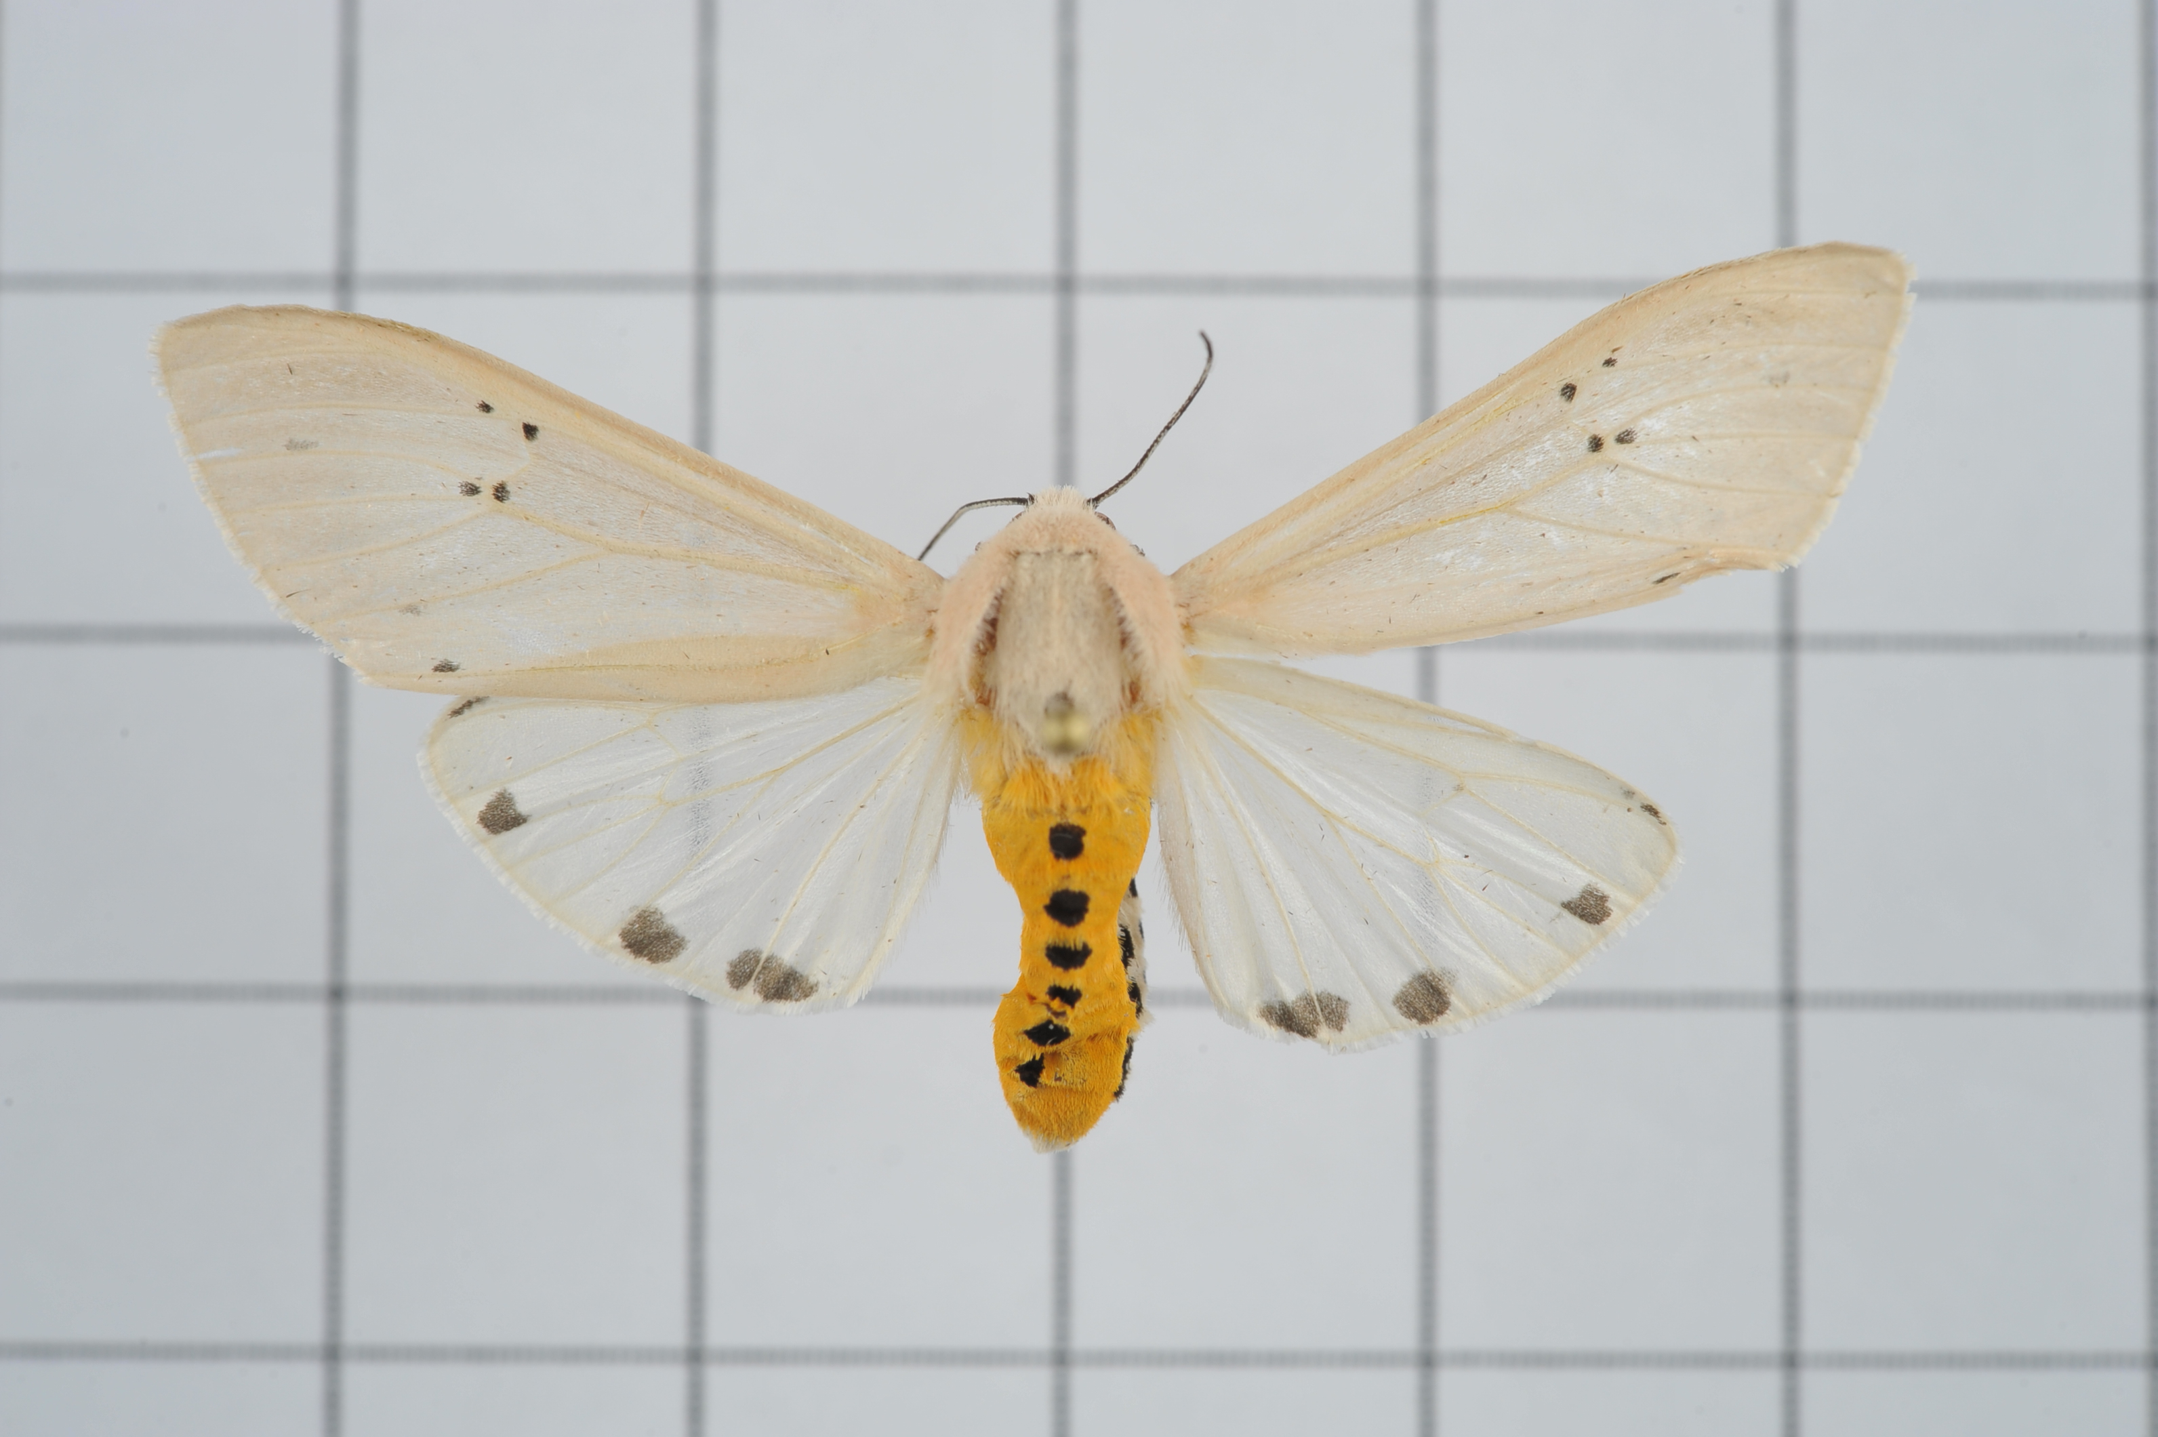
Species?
Creatonotos transiens koni
